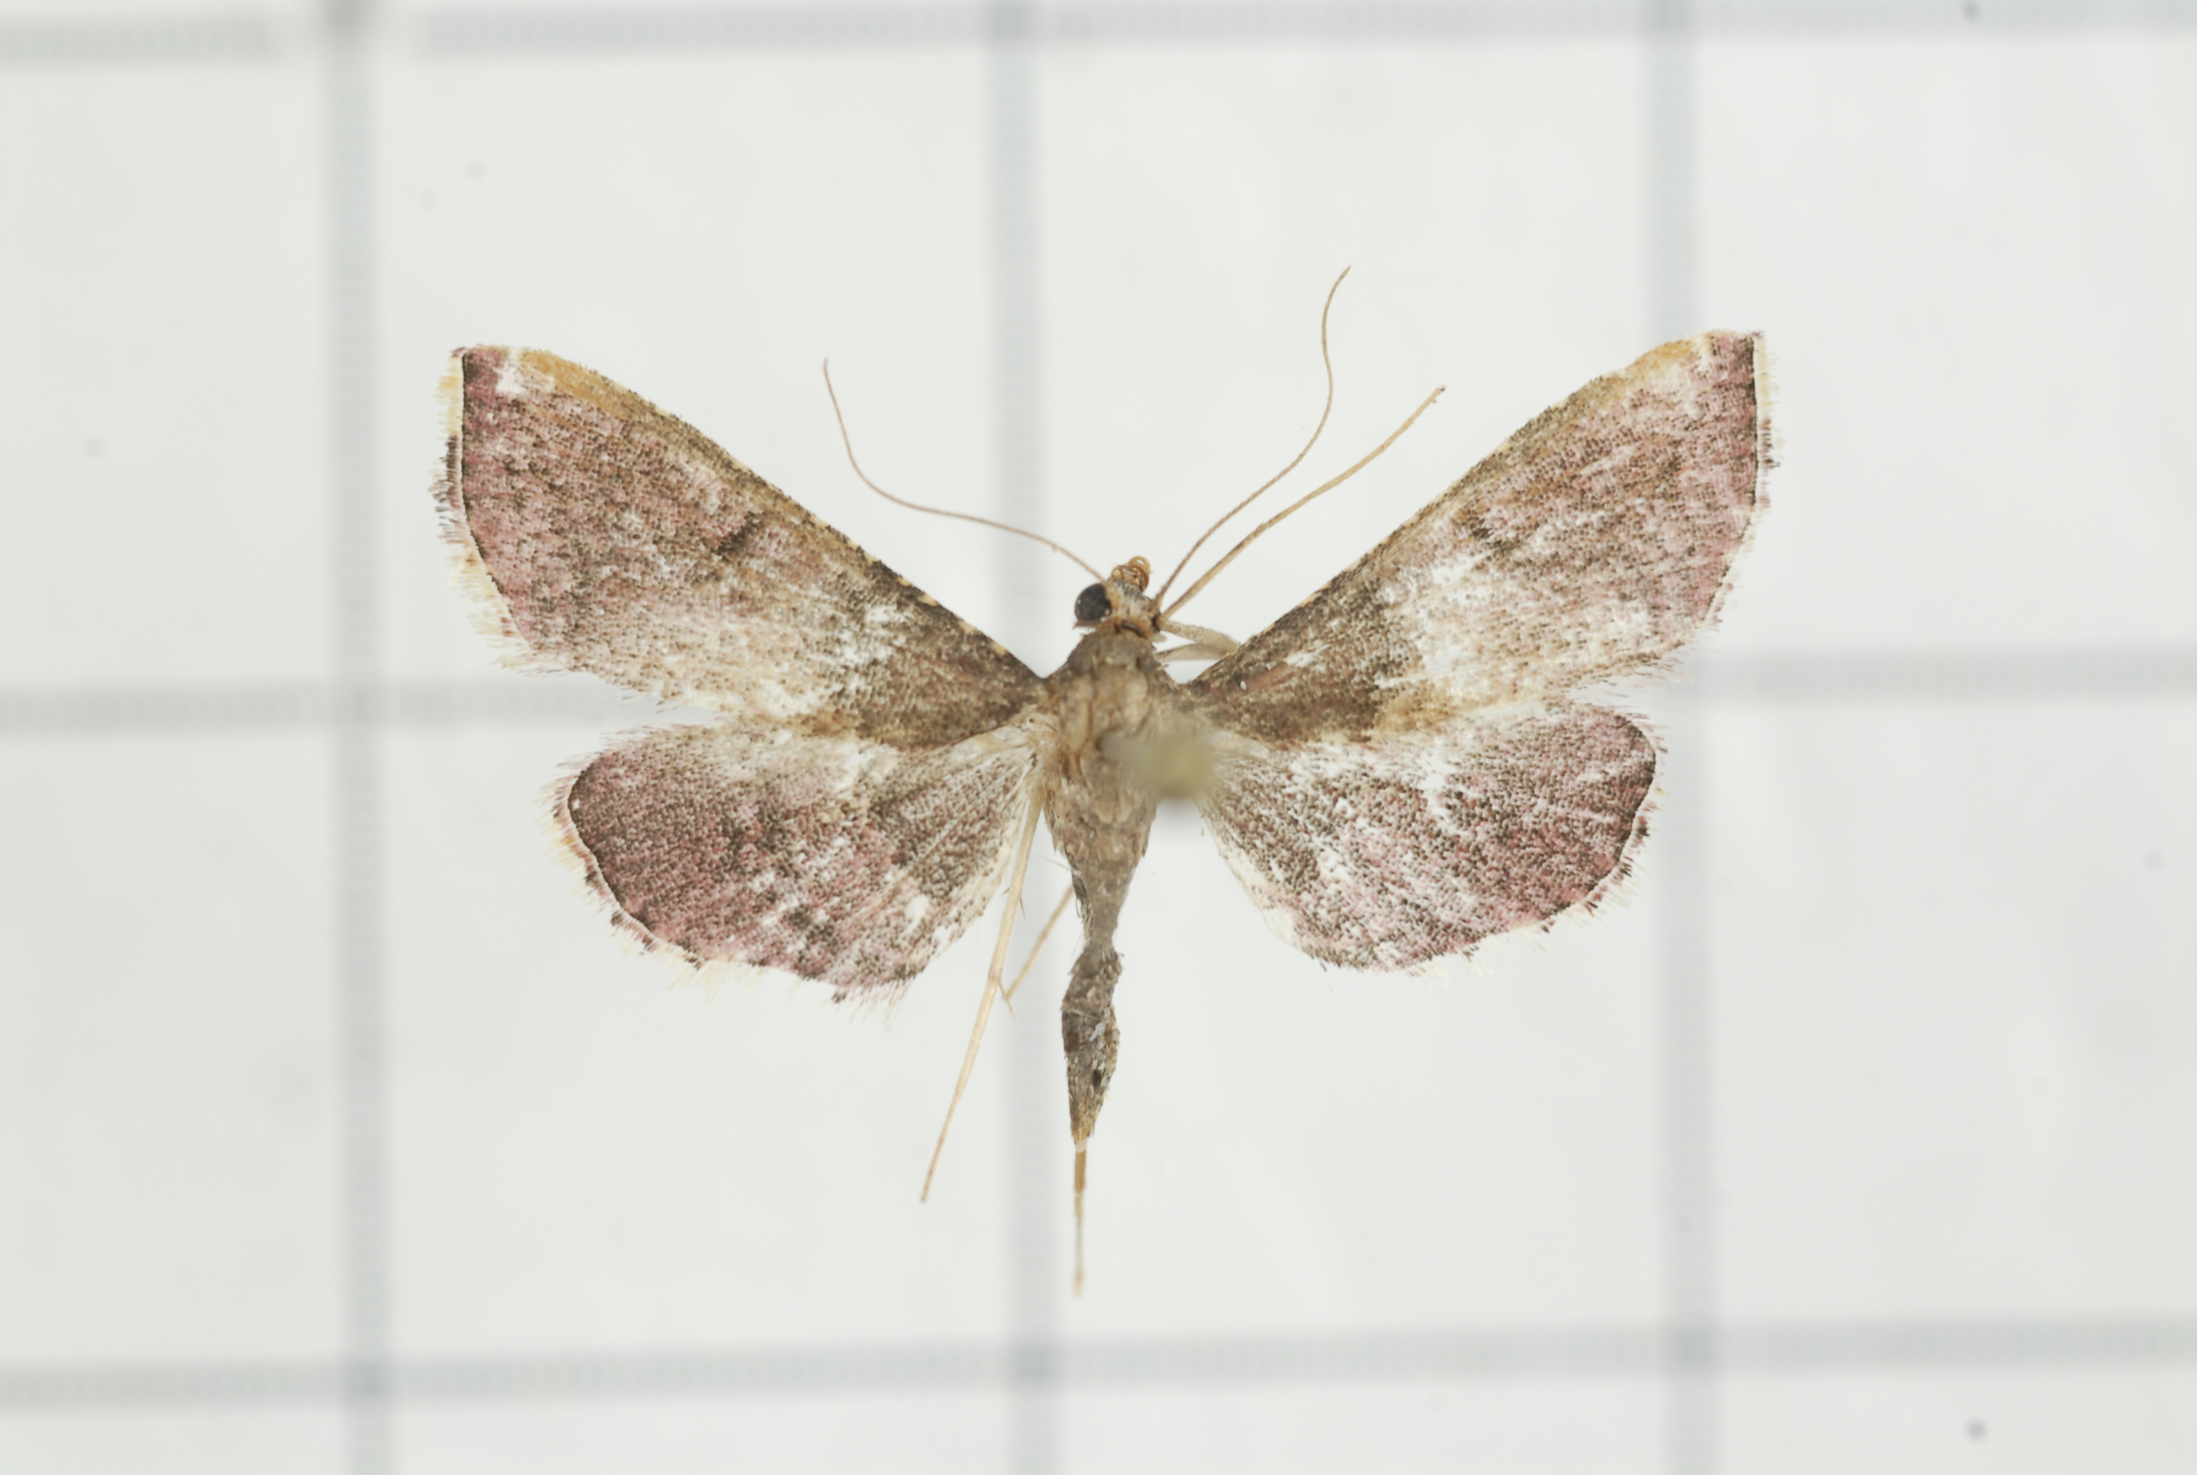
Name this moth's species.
Endotricha olivacealis
